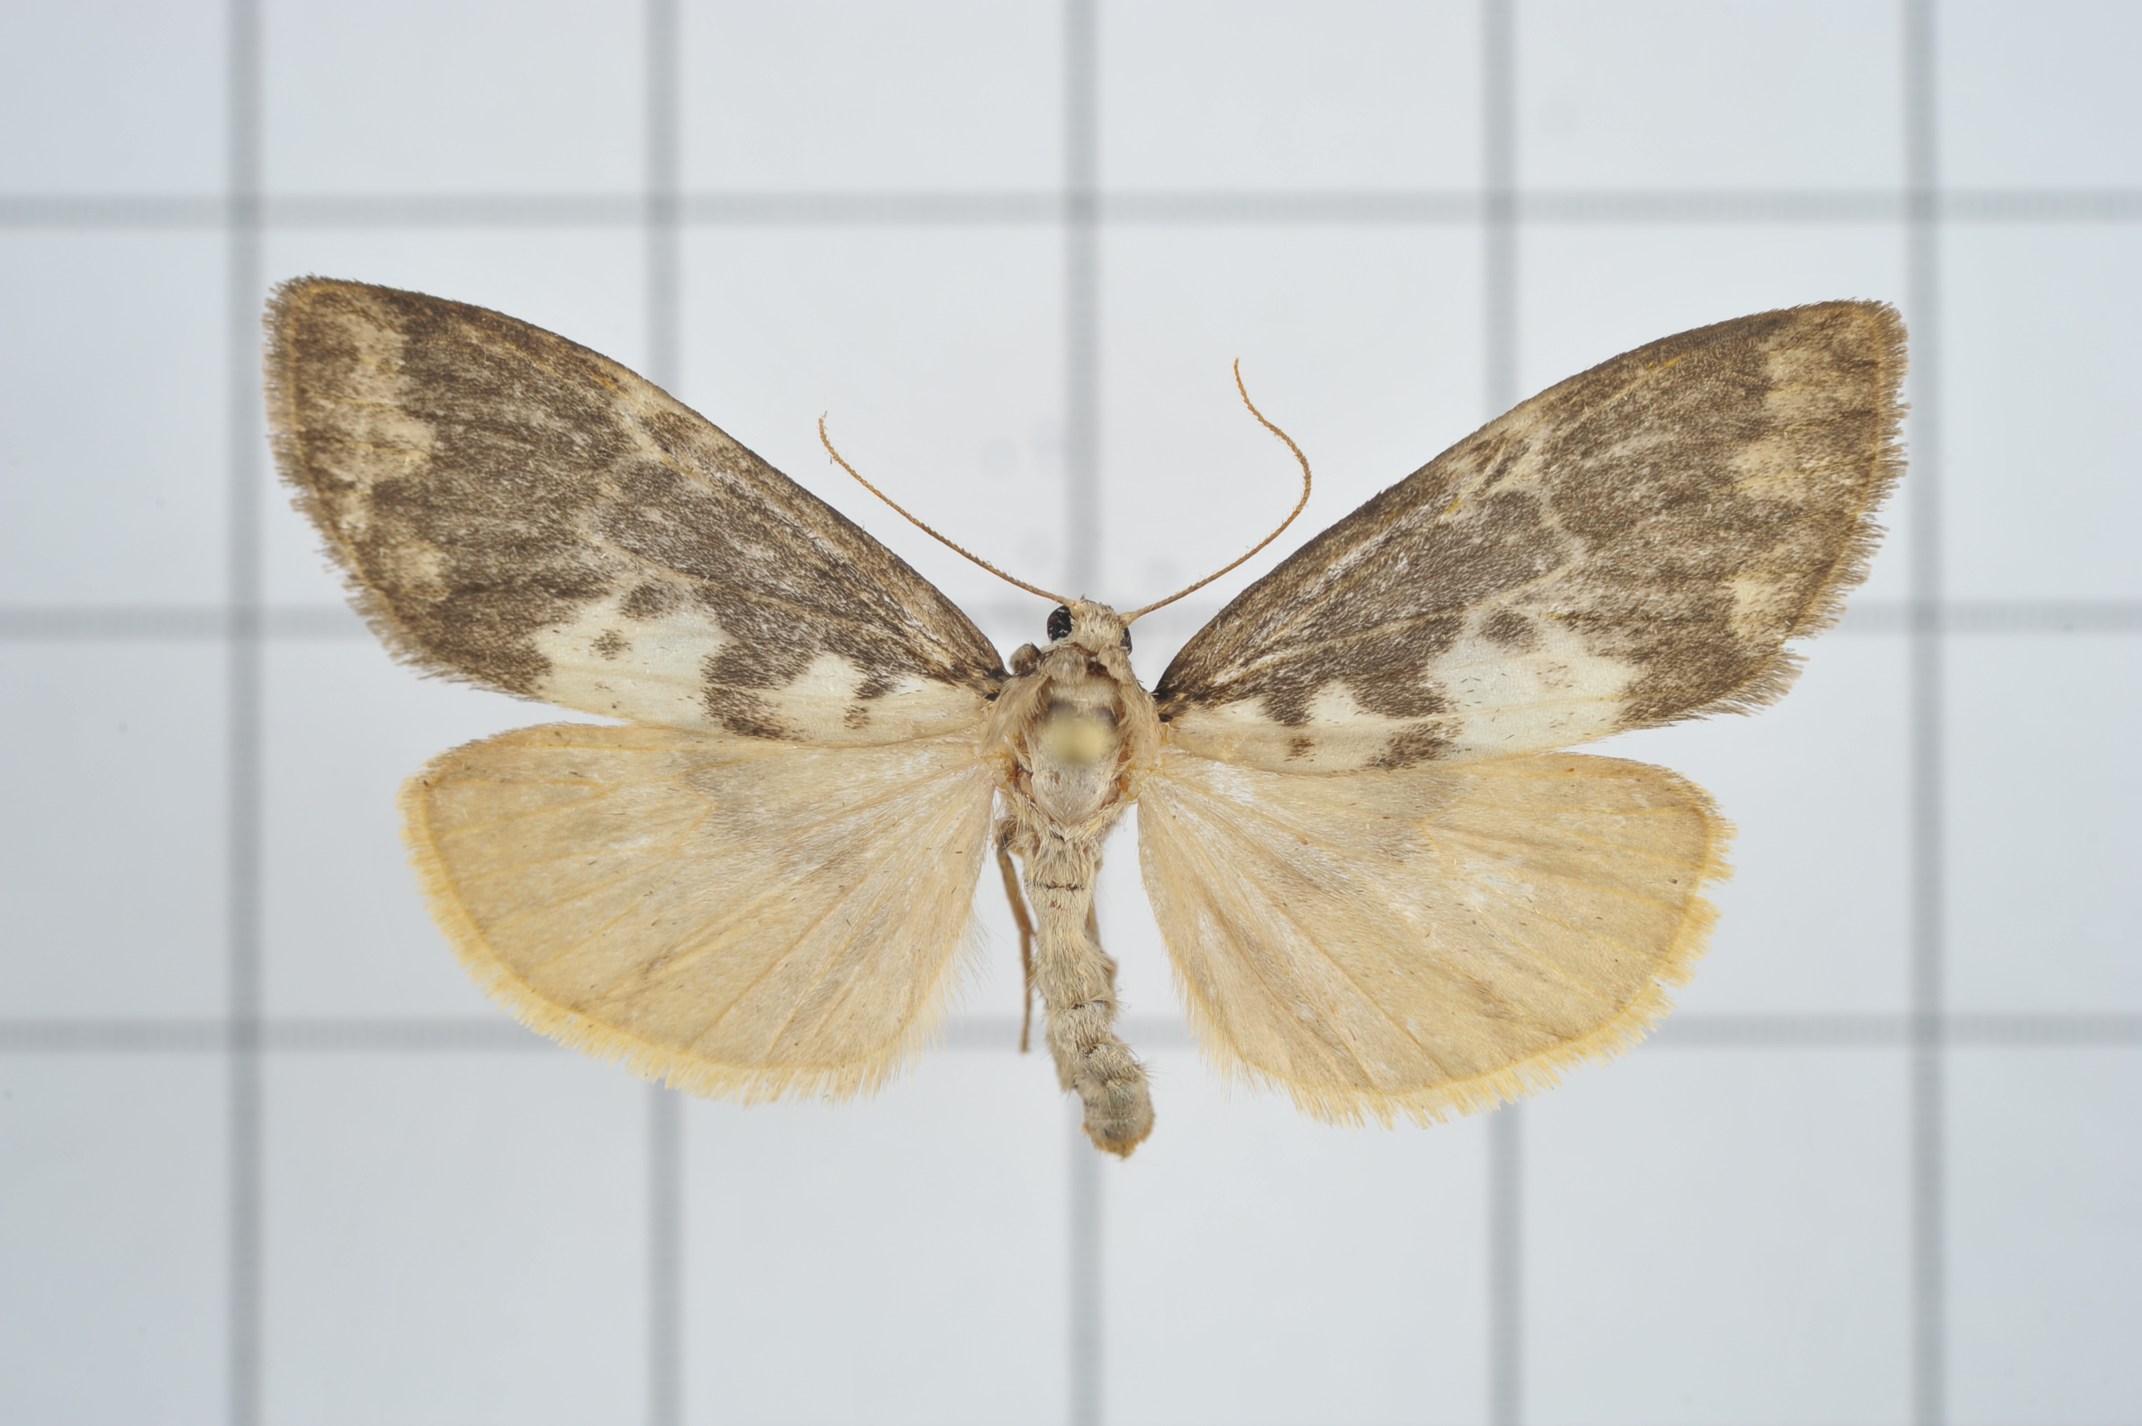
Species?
Barsura albidorsalis
